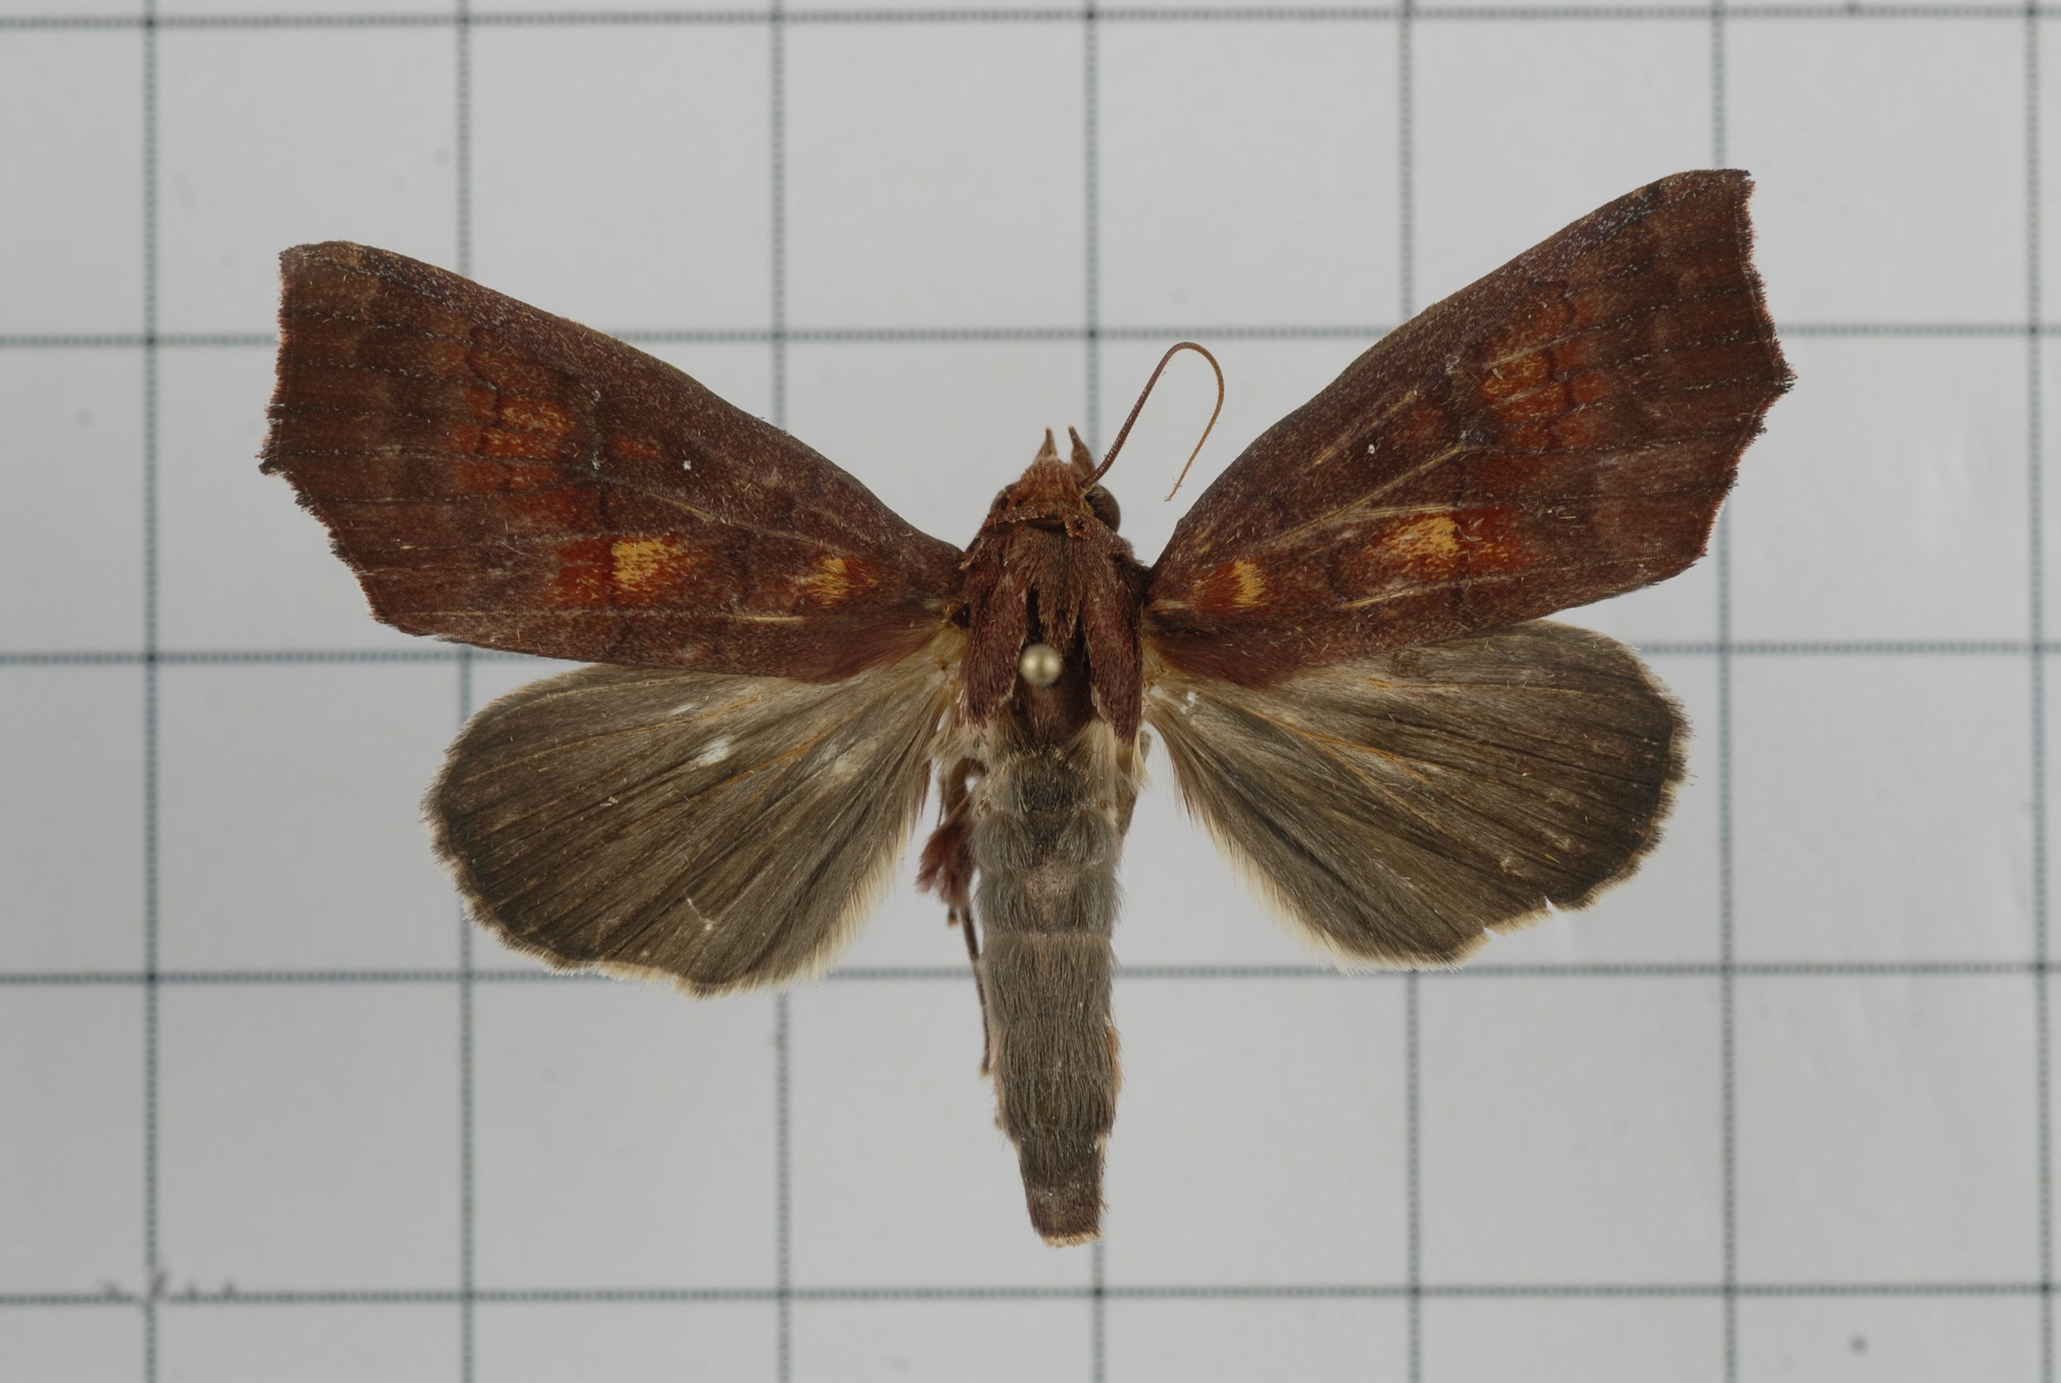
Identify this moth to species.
Rusicada privata
